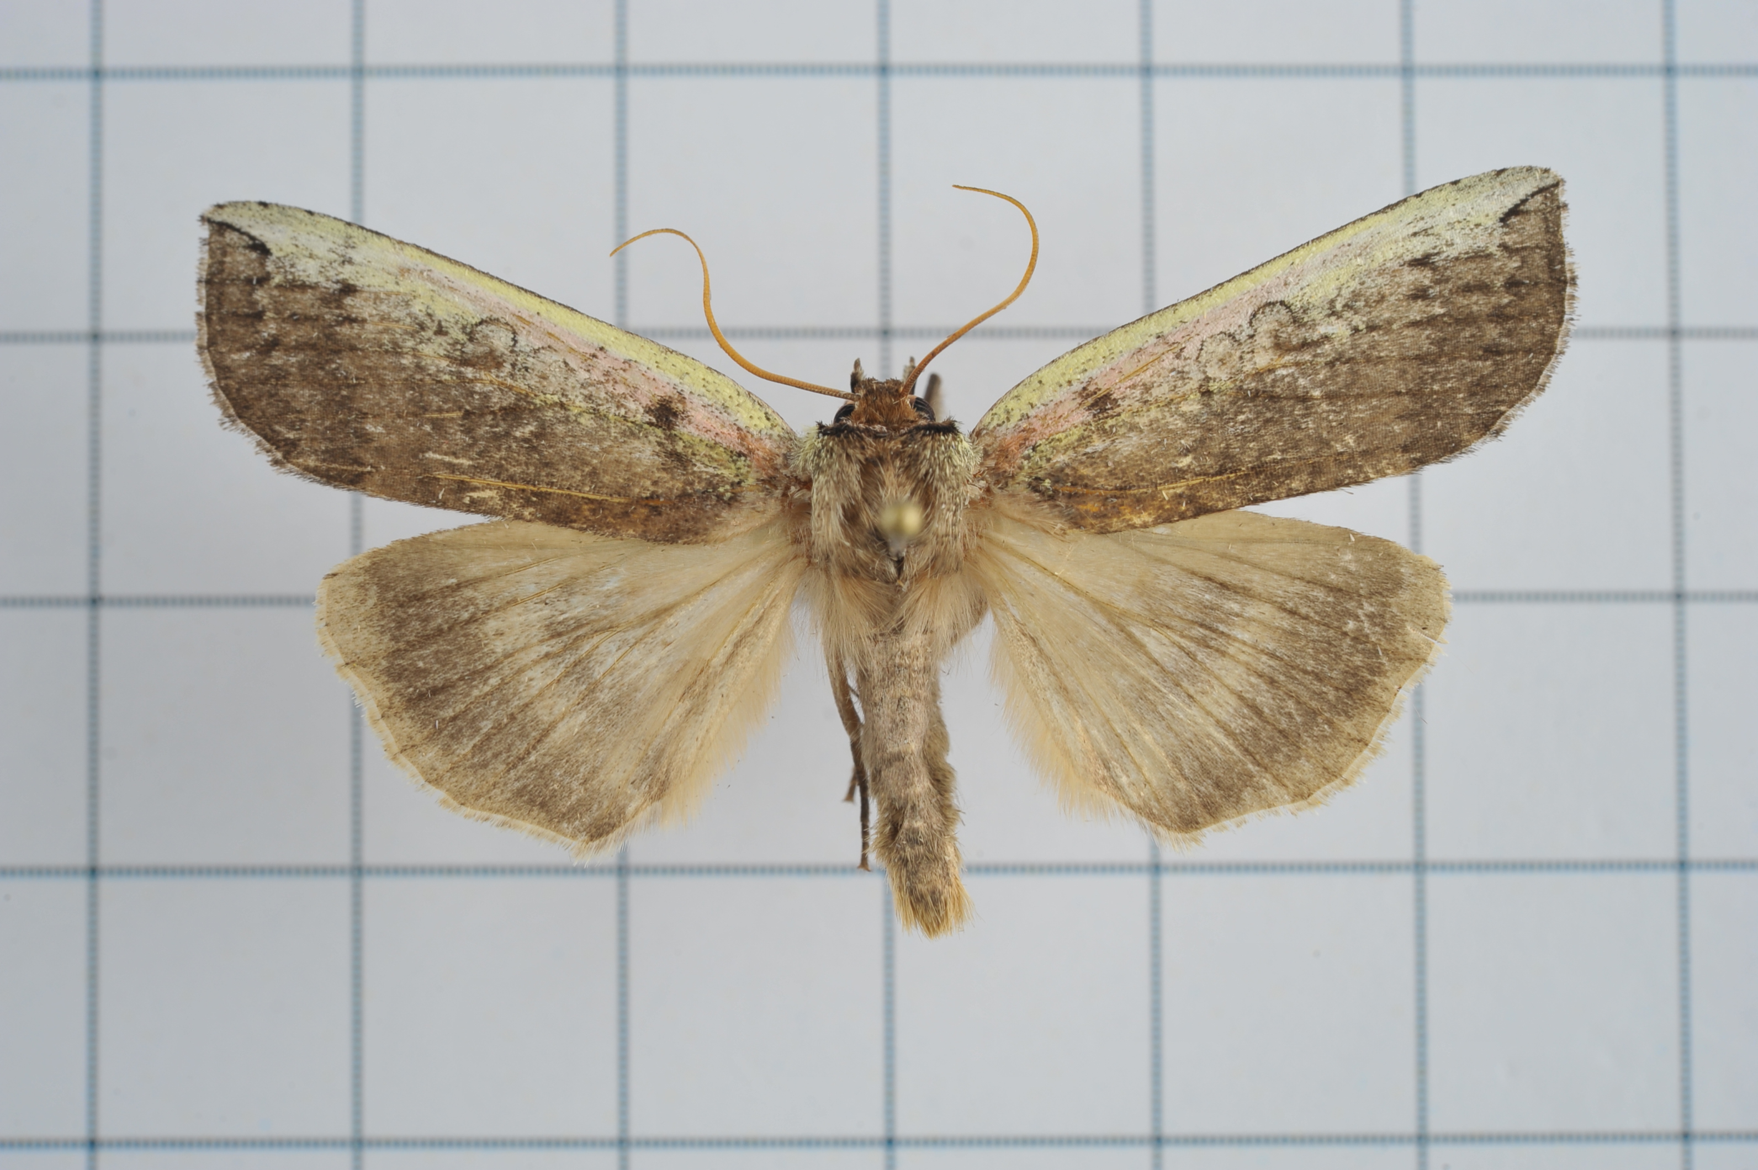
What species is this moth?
Tethea oberthueri taiwana
